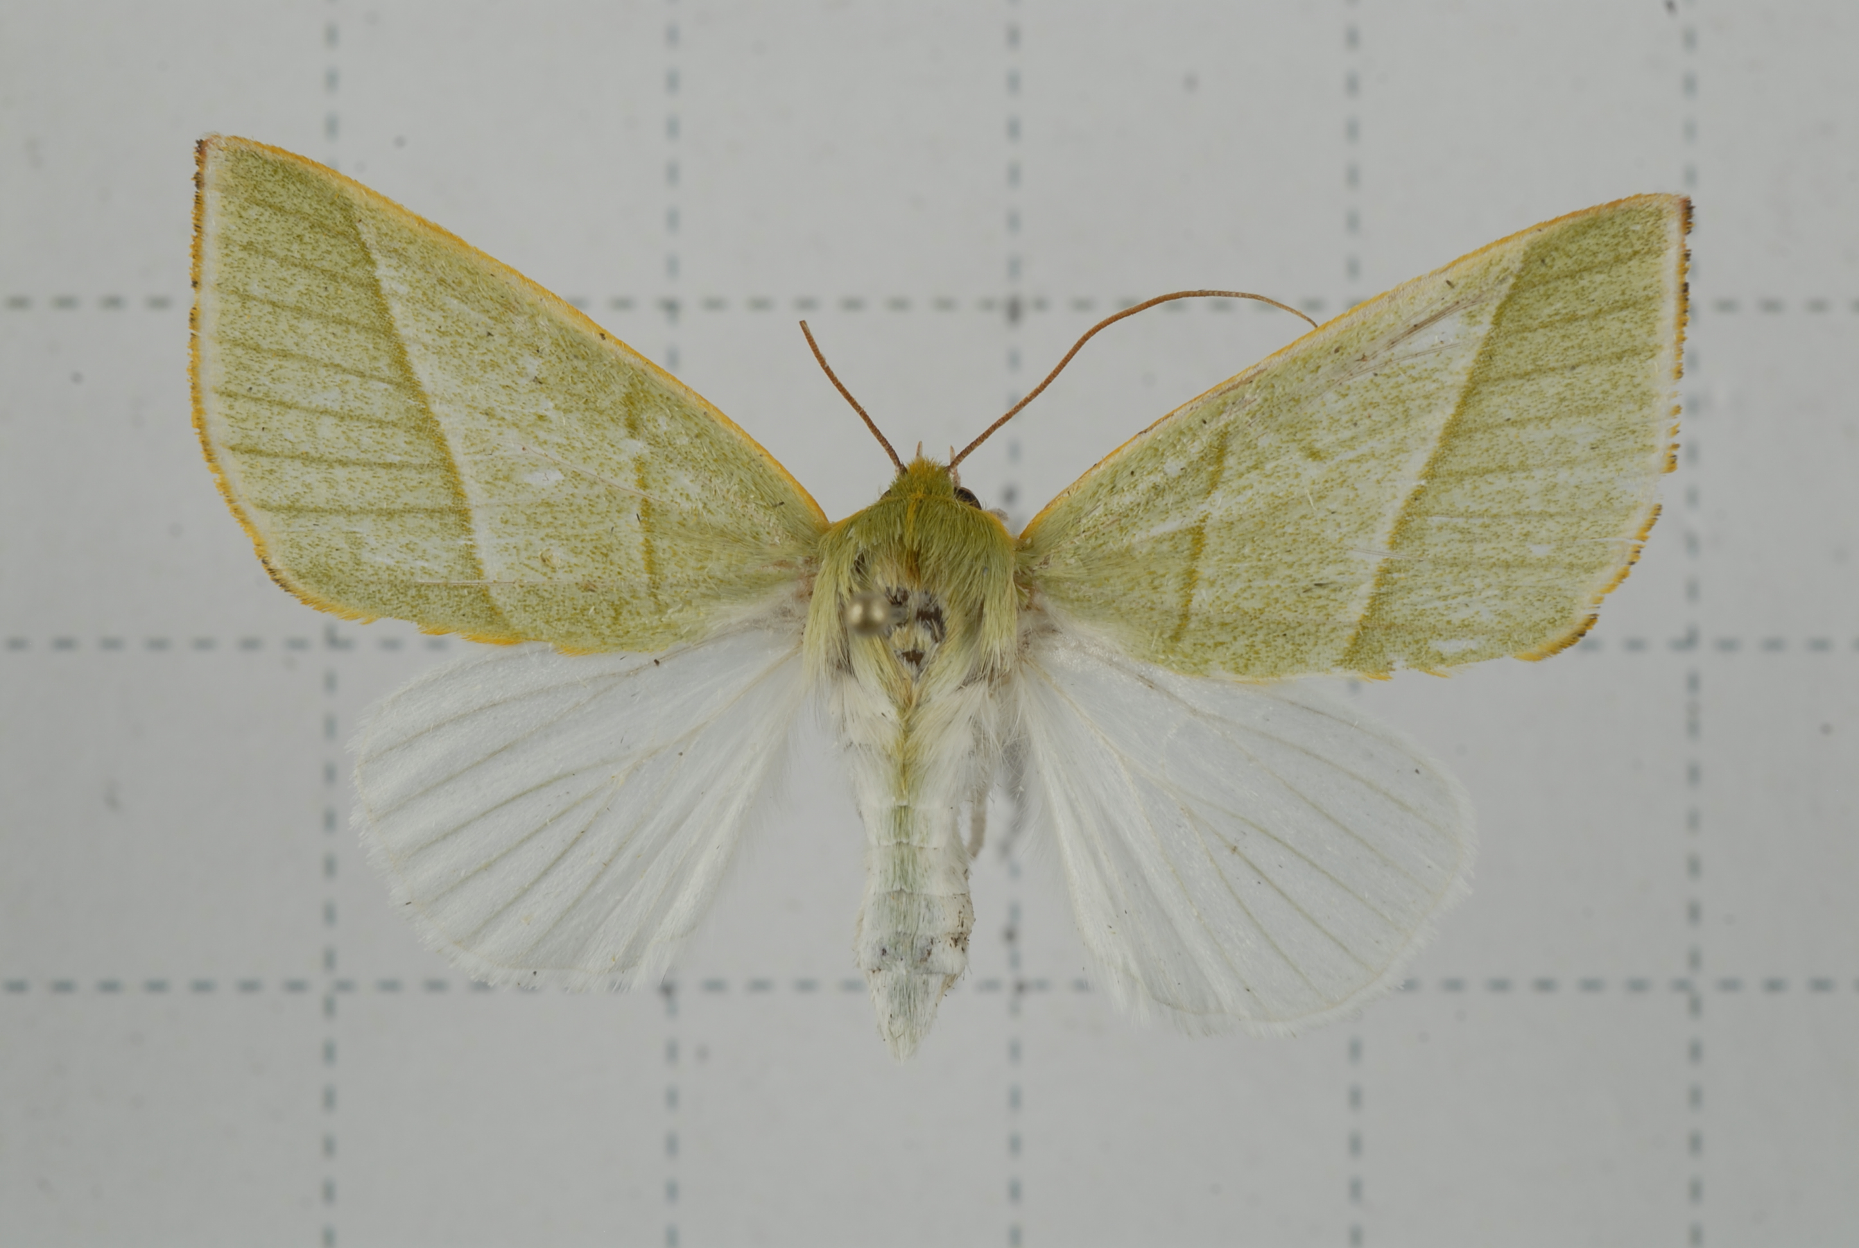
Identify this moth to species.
Hylophilodes rara
